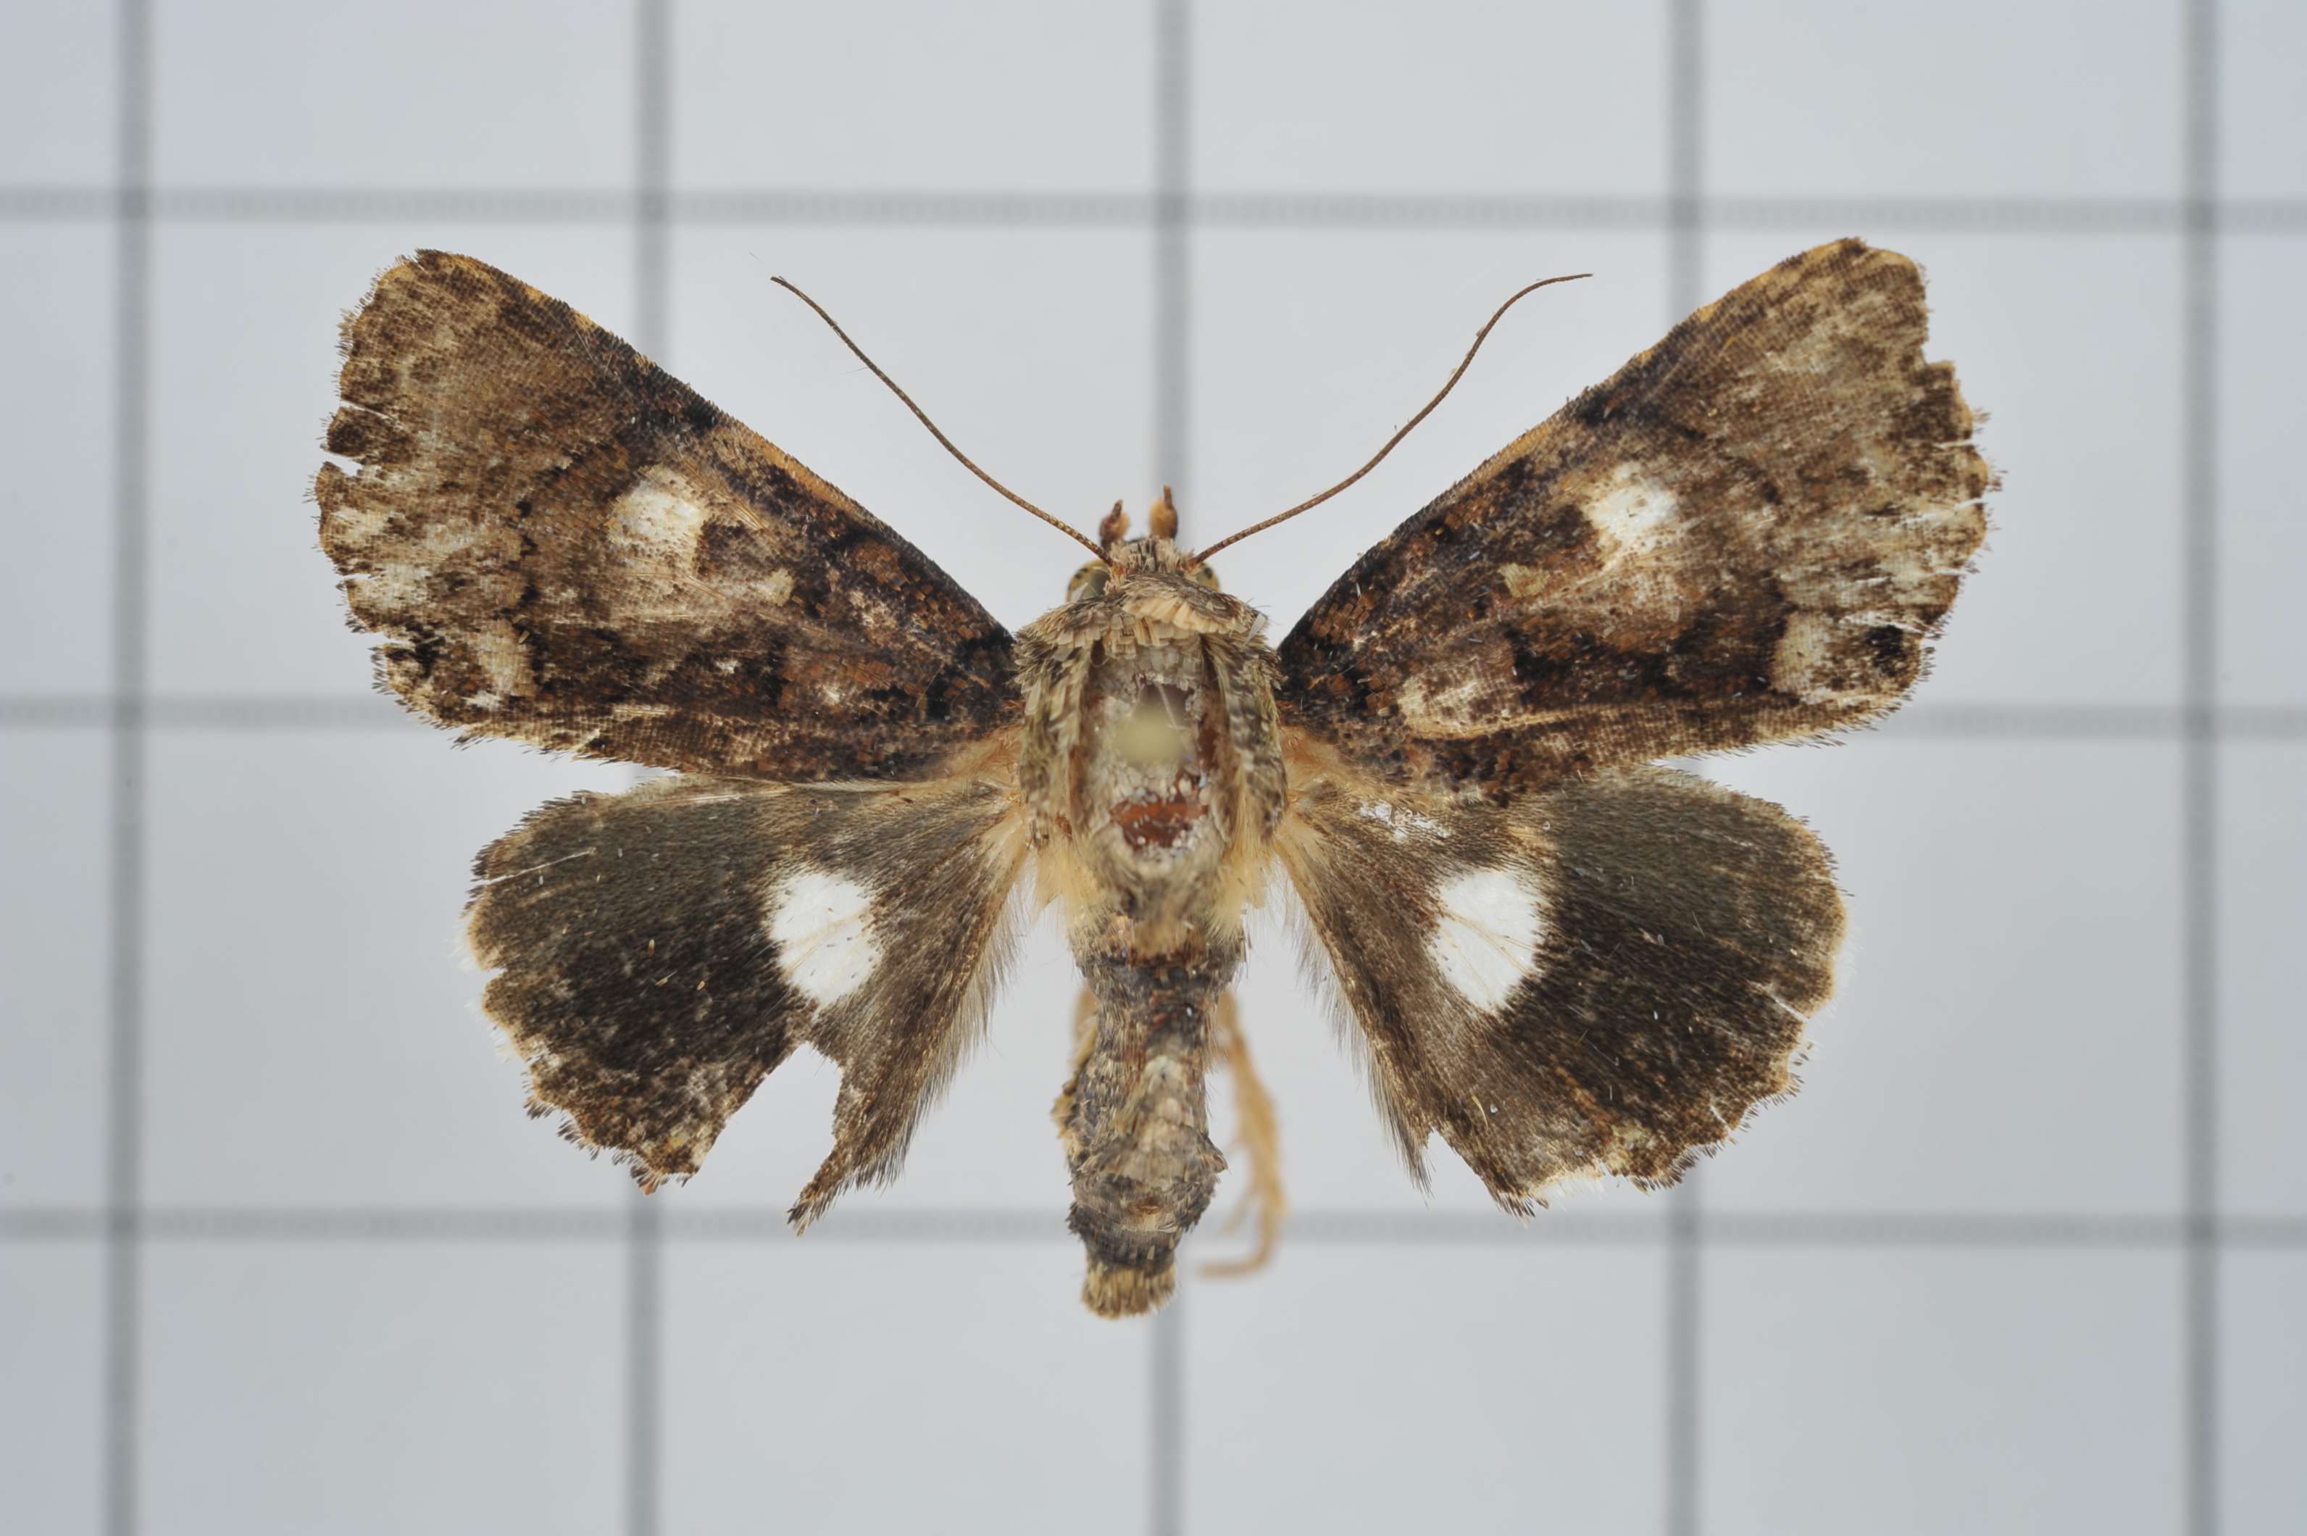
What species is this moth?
Ecpatia longinquua
